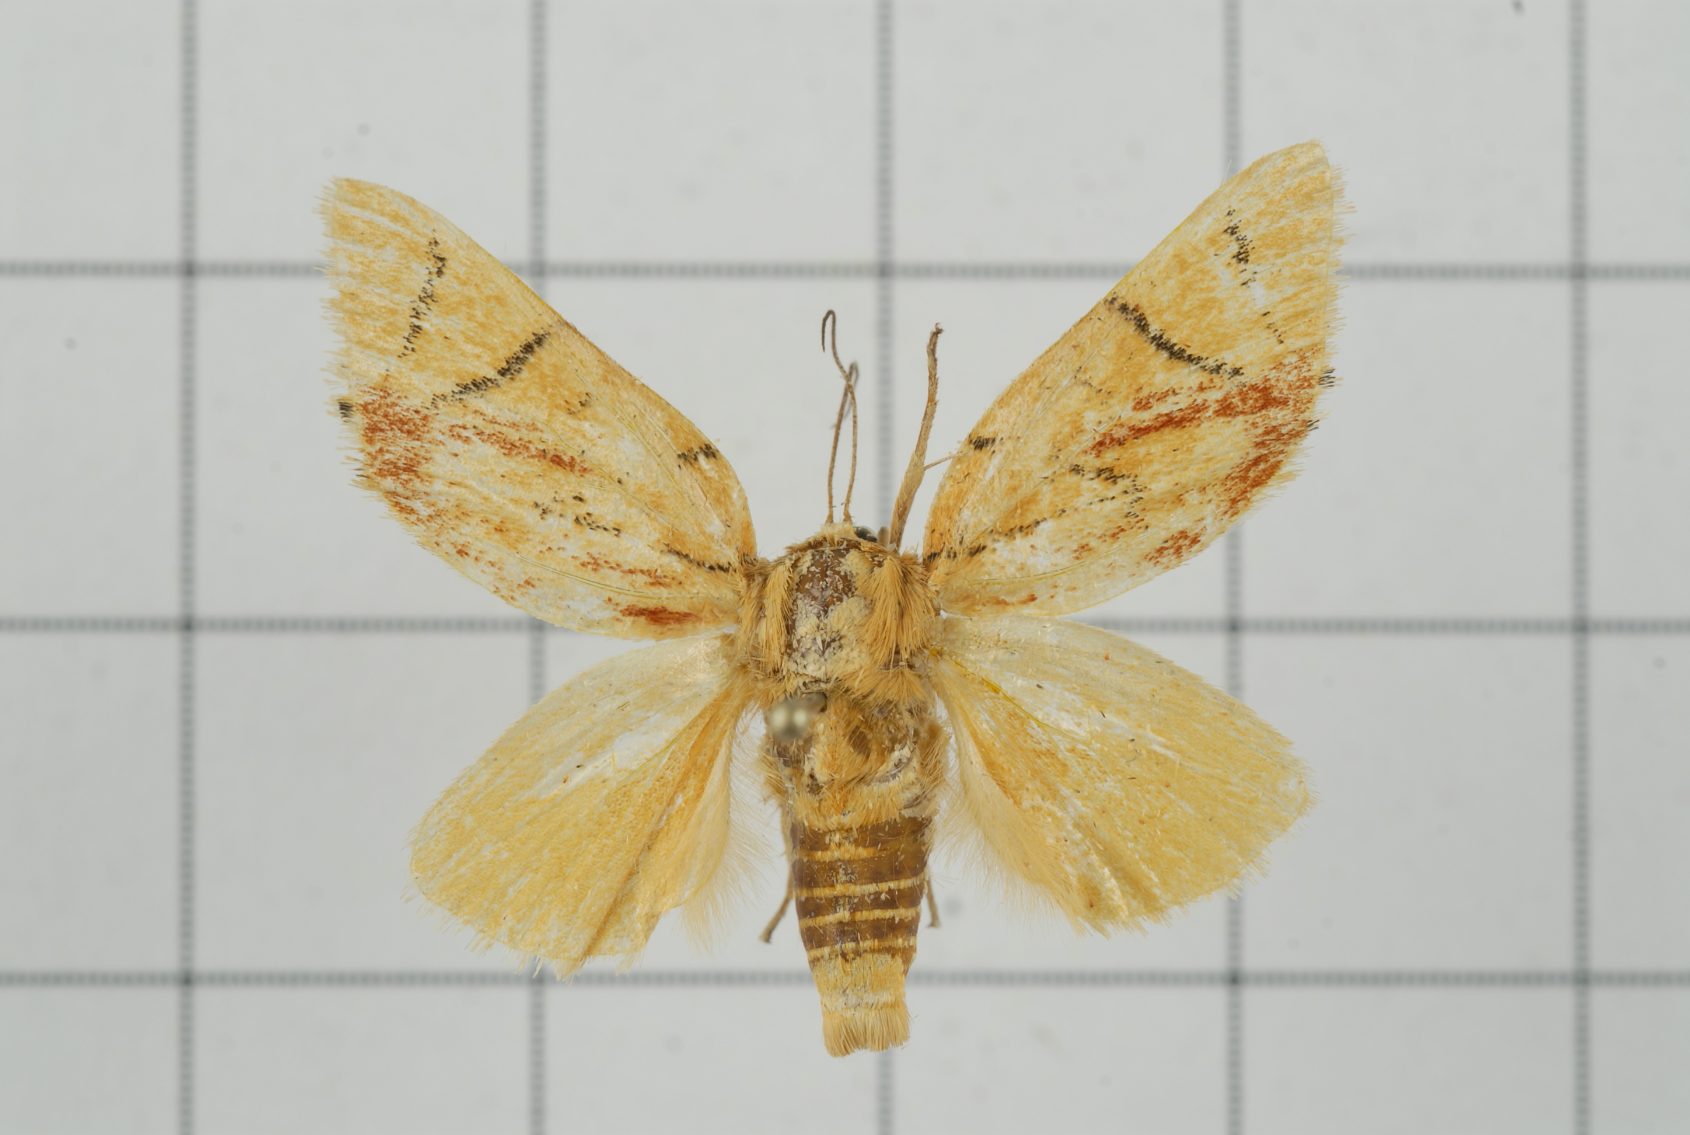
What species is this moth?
Camptoloma carum
